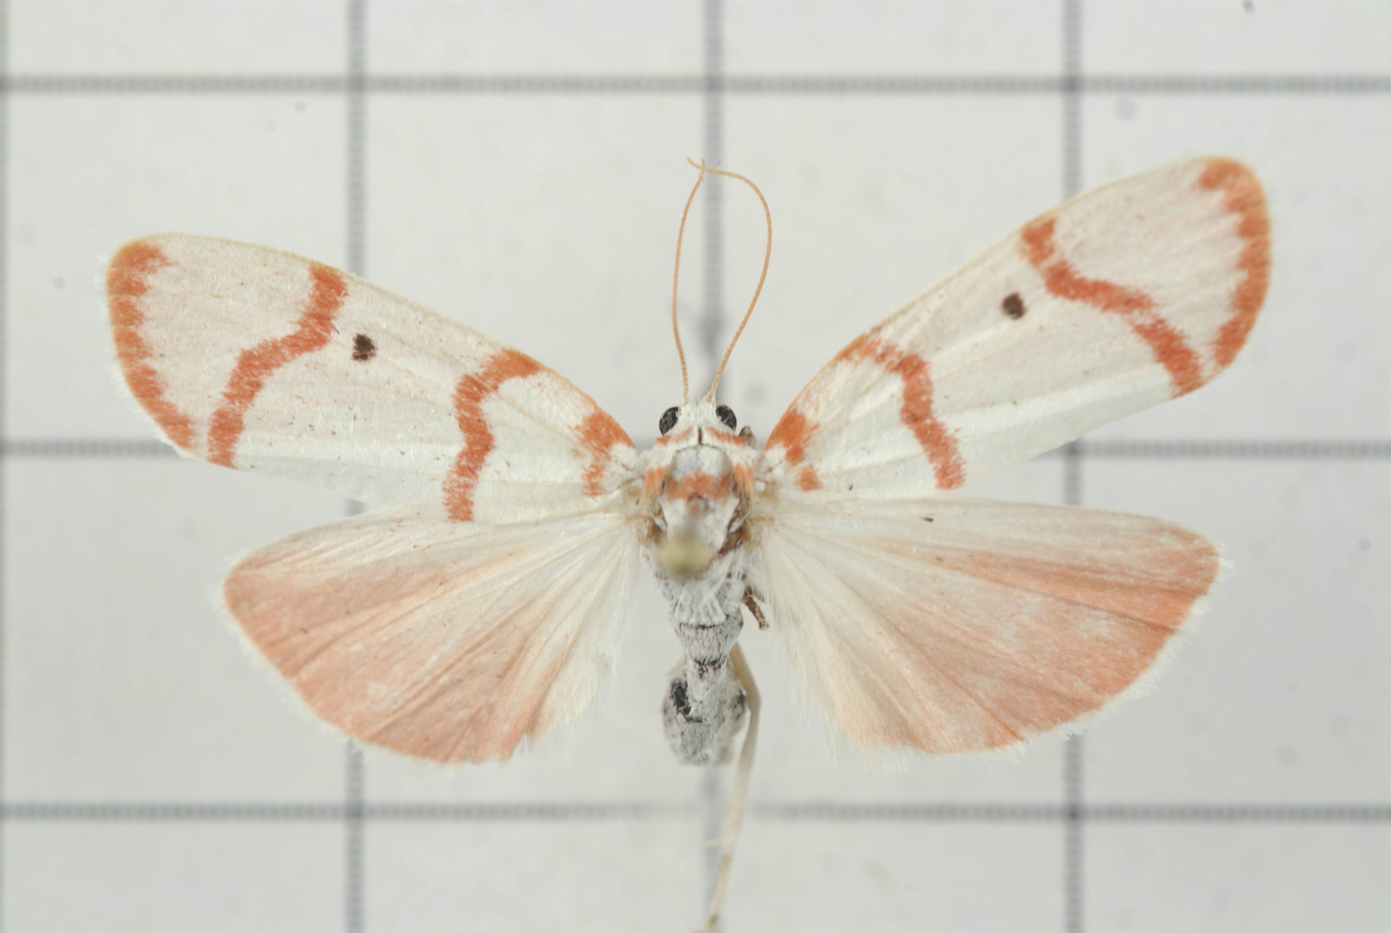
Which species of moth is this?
Cyana hamata hamata
